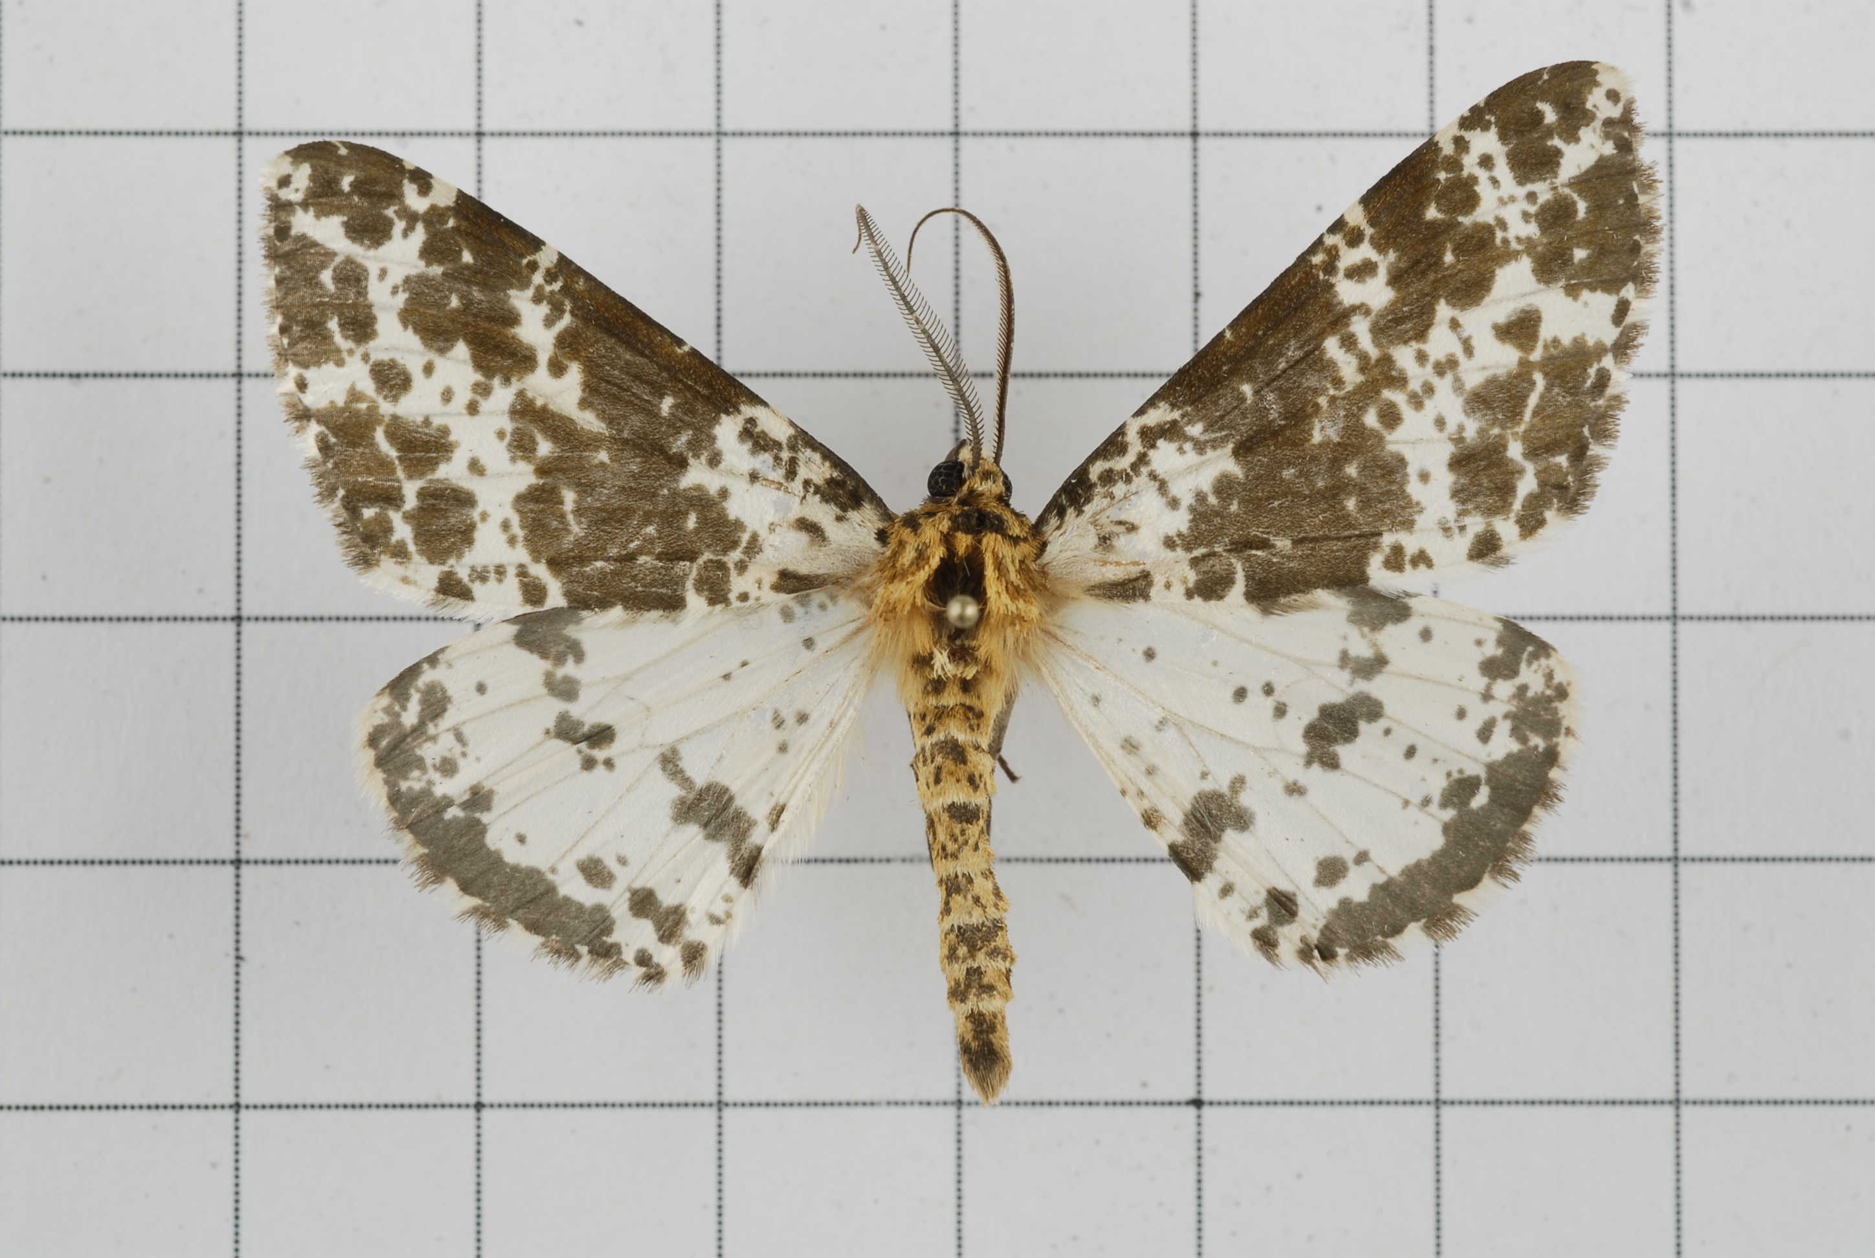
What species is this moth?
Arichanna picaria
